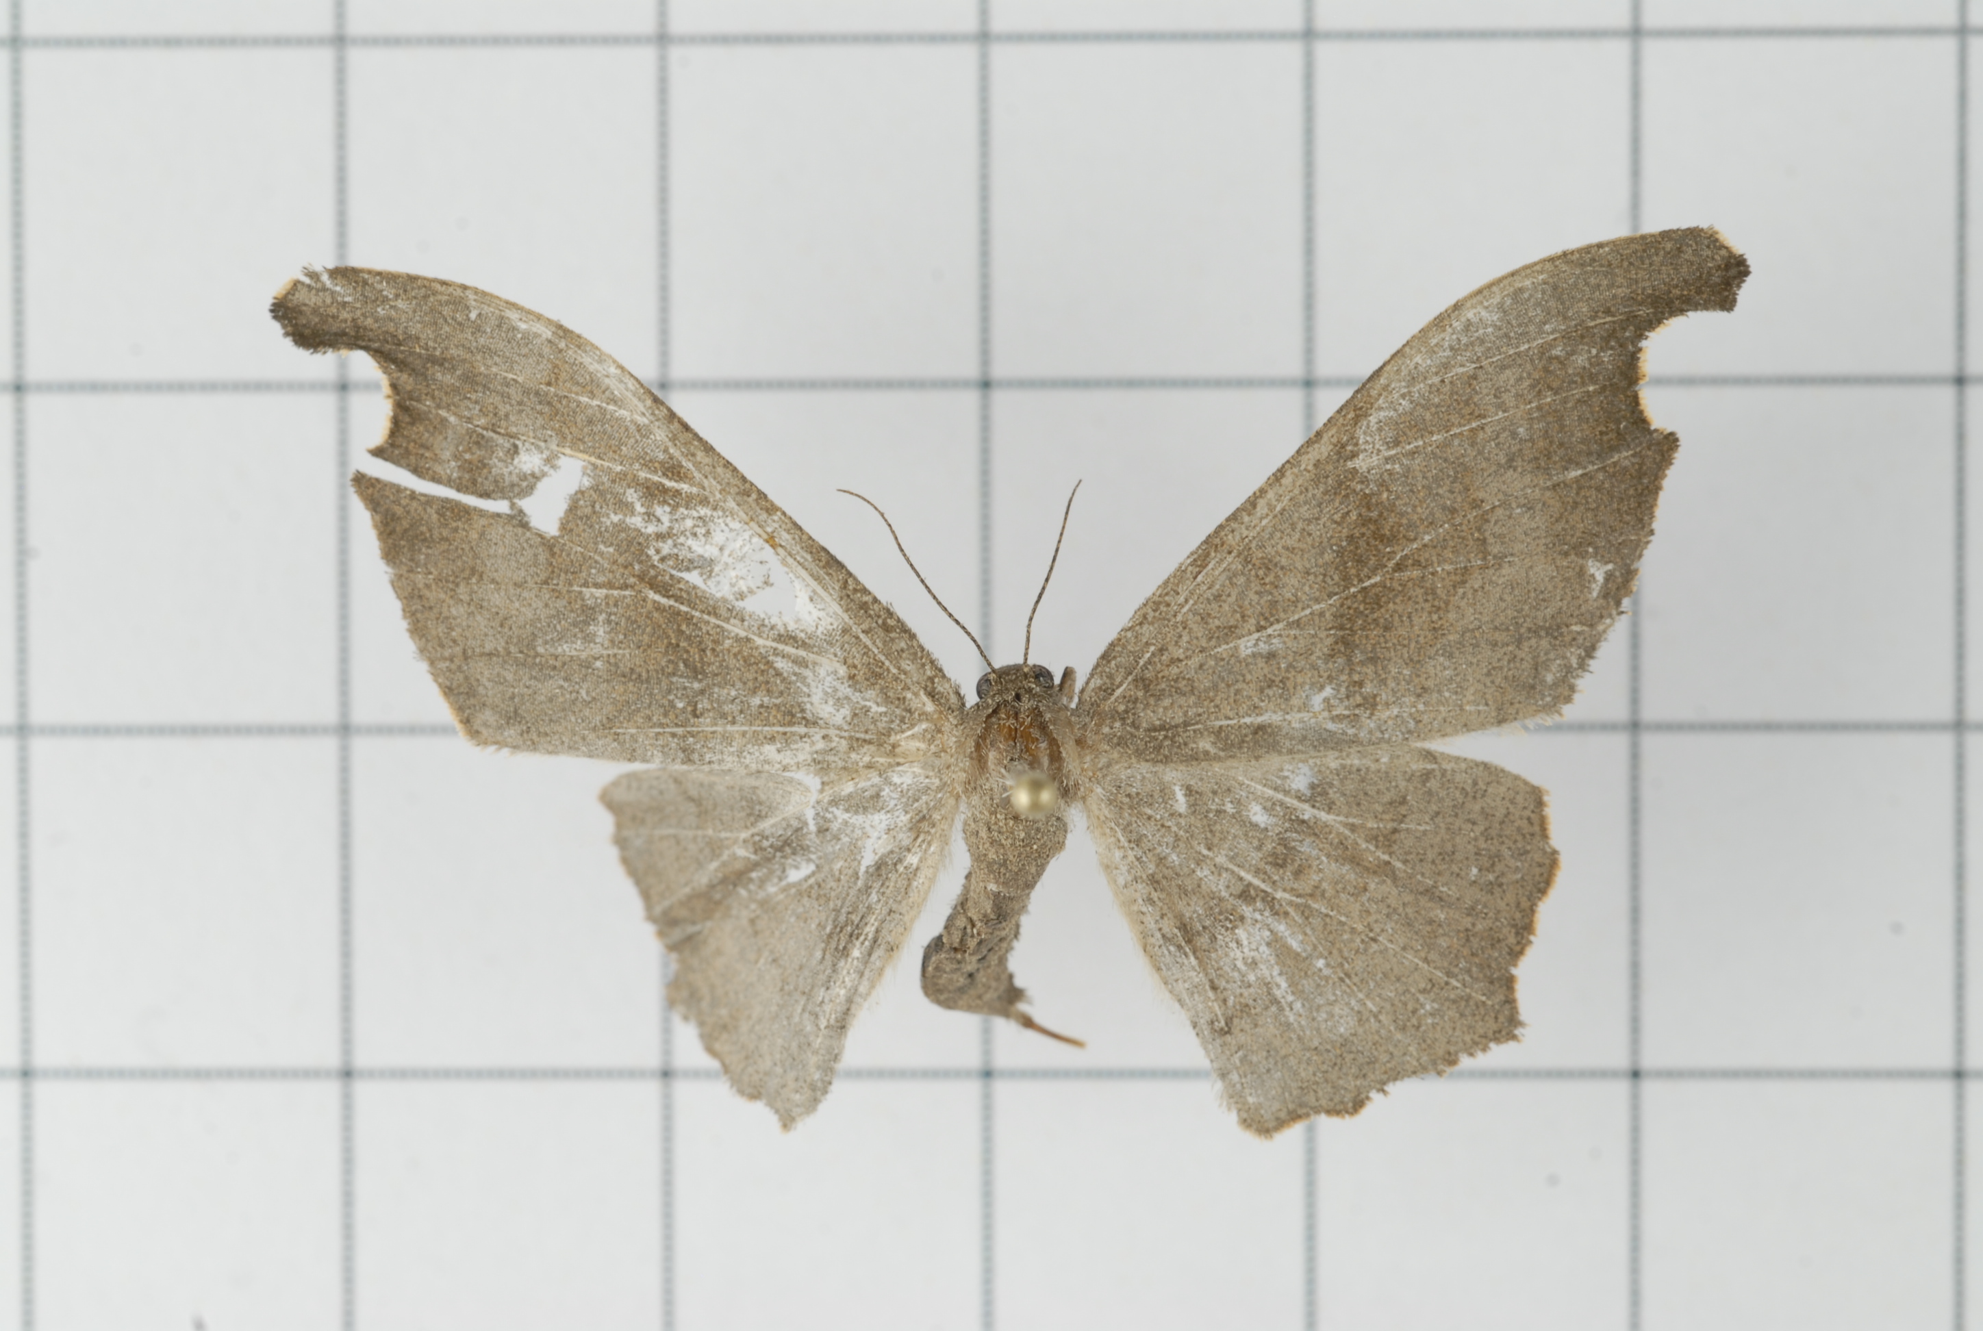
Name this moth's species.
Hyposidra talaca talaca
